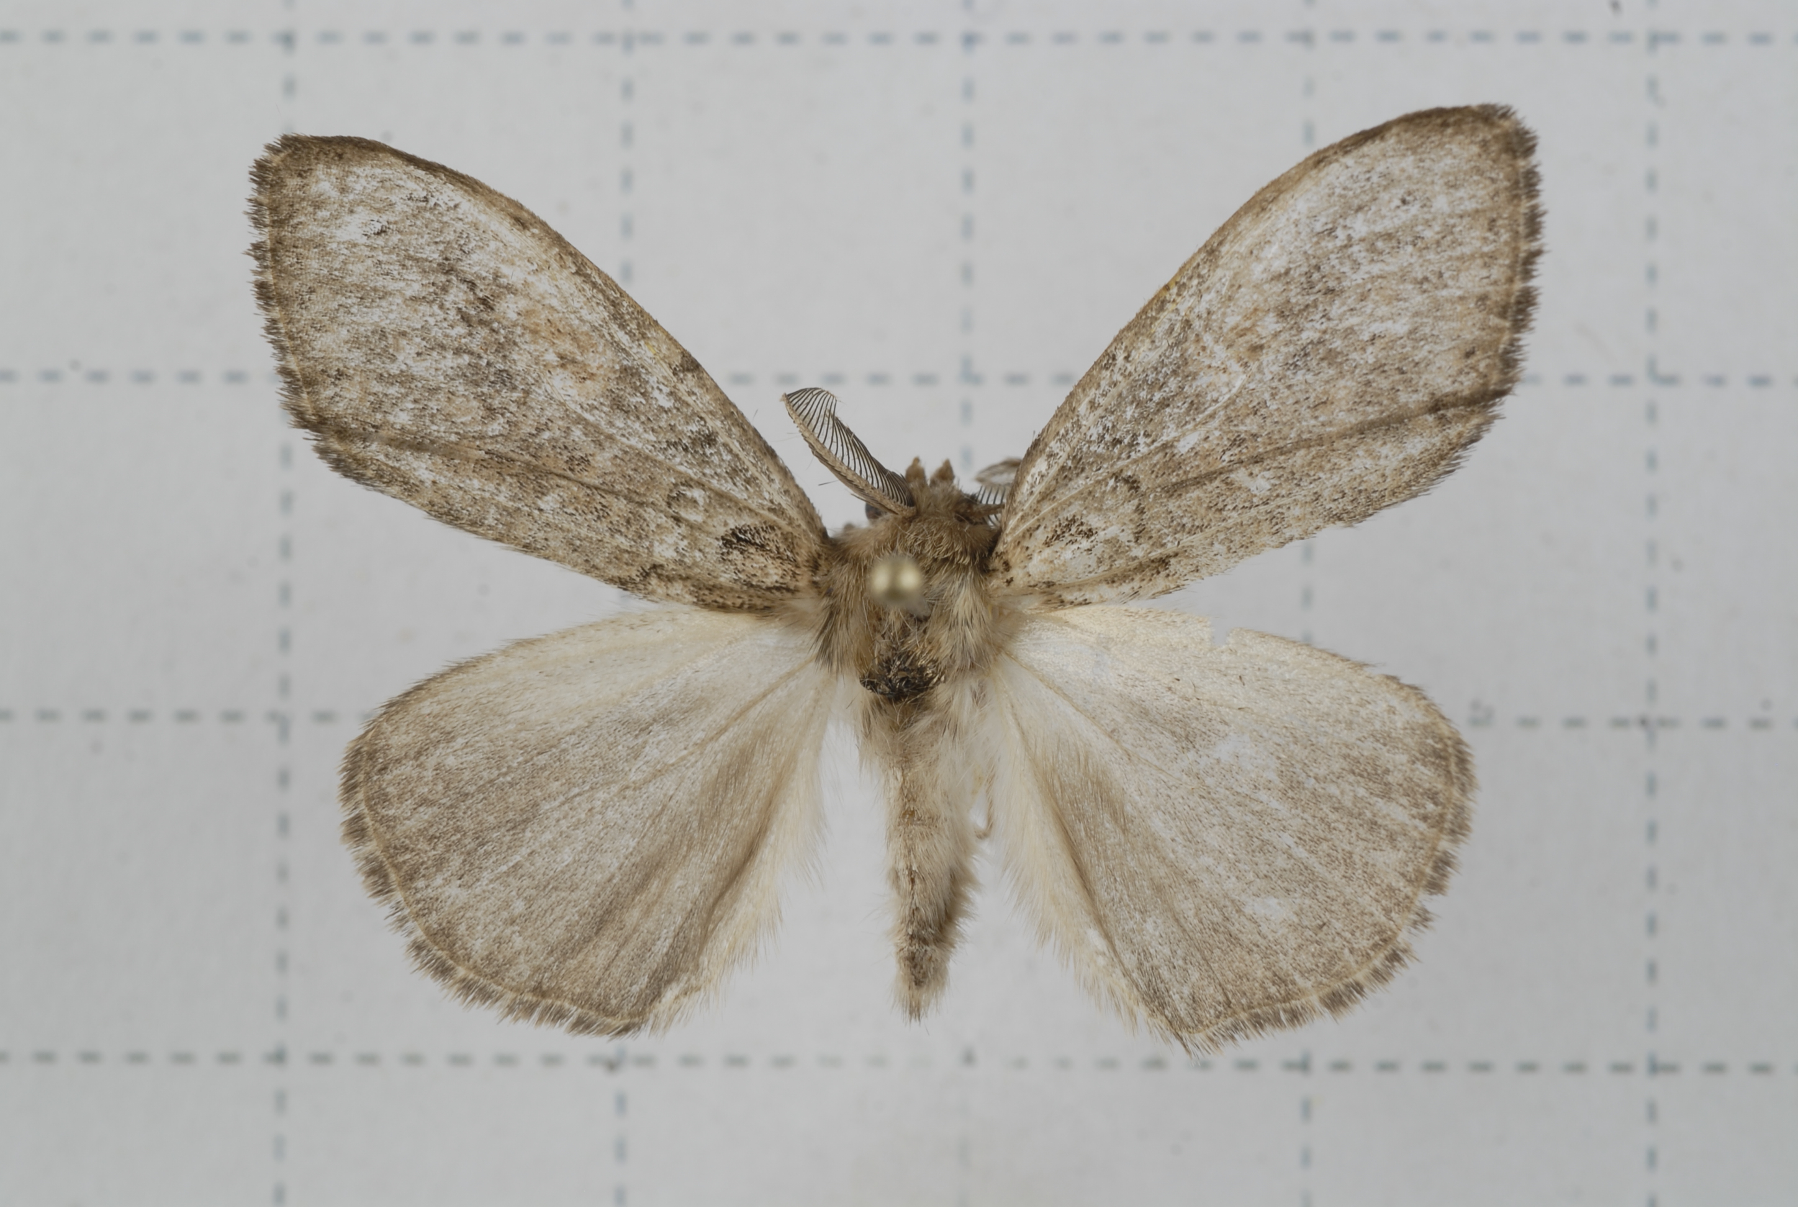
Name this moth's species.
Olene dudgeoni
